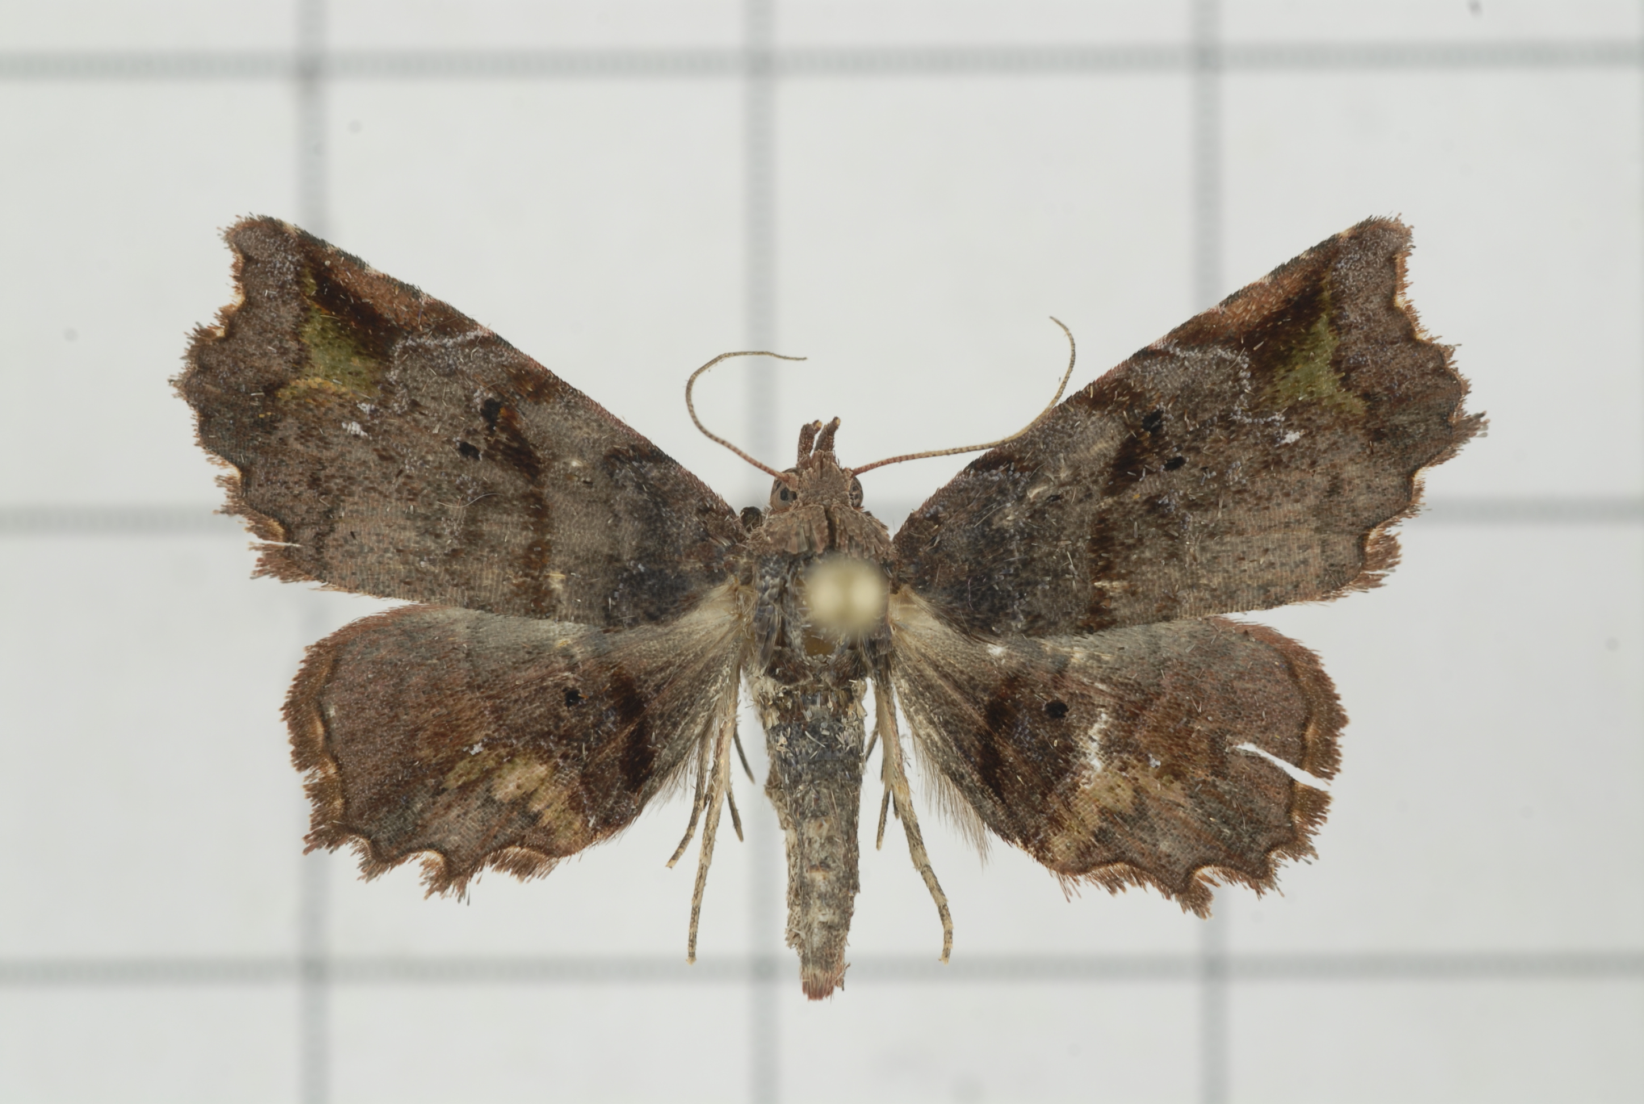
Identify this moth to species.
Aroana baliensis
